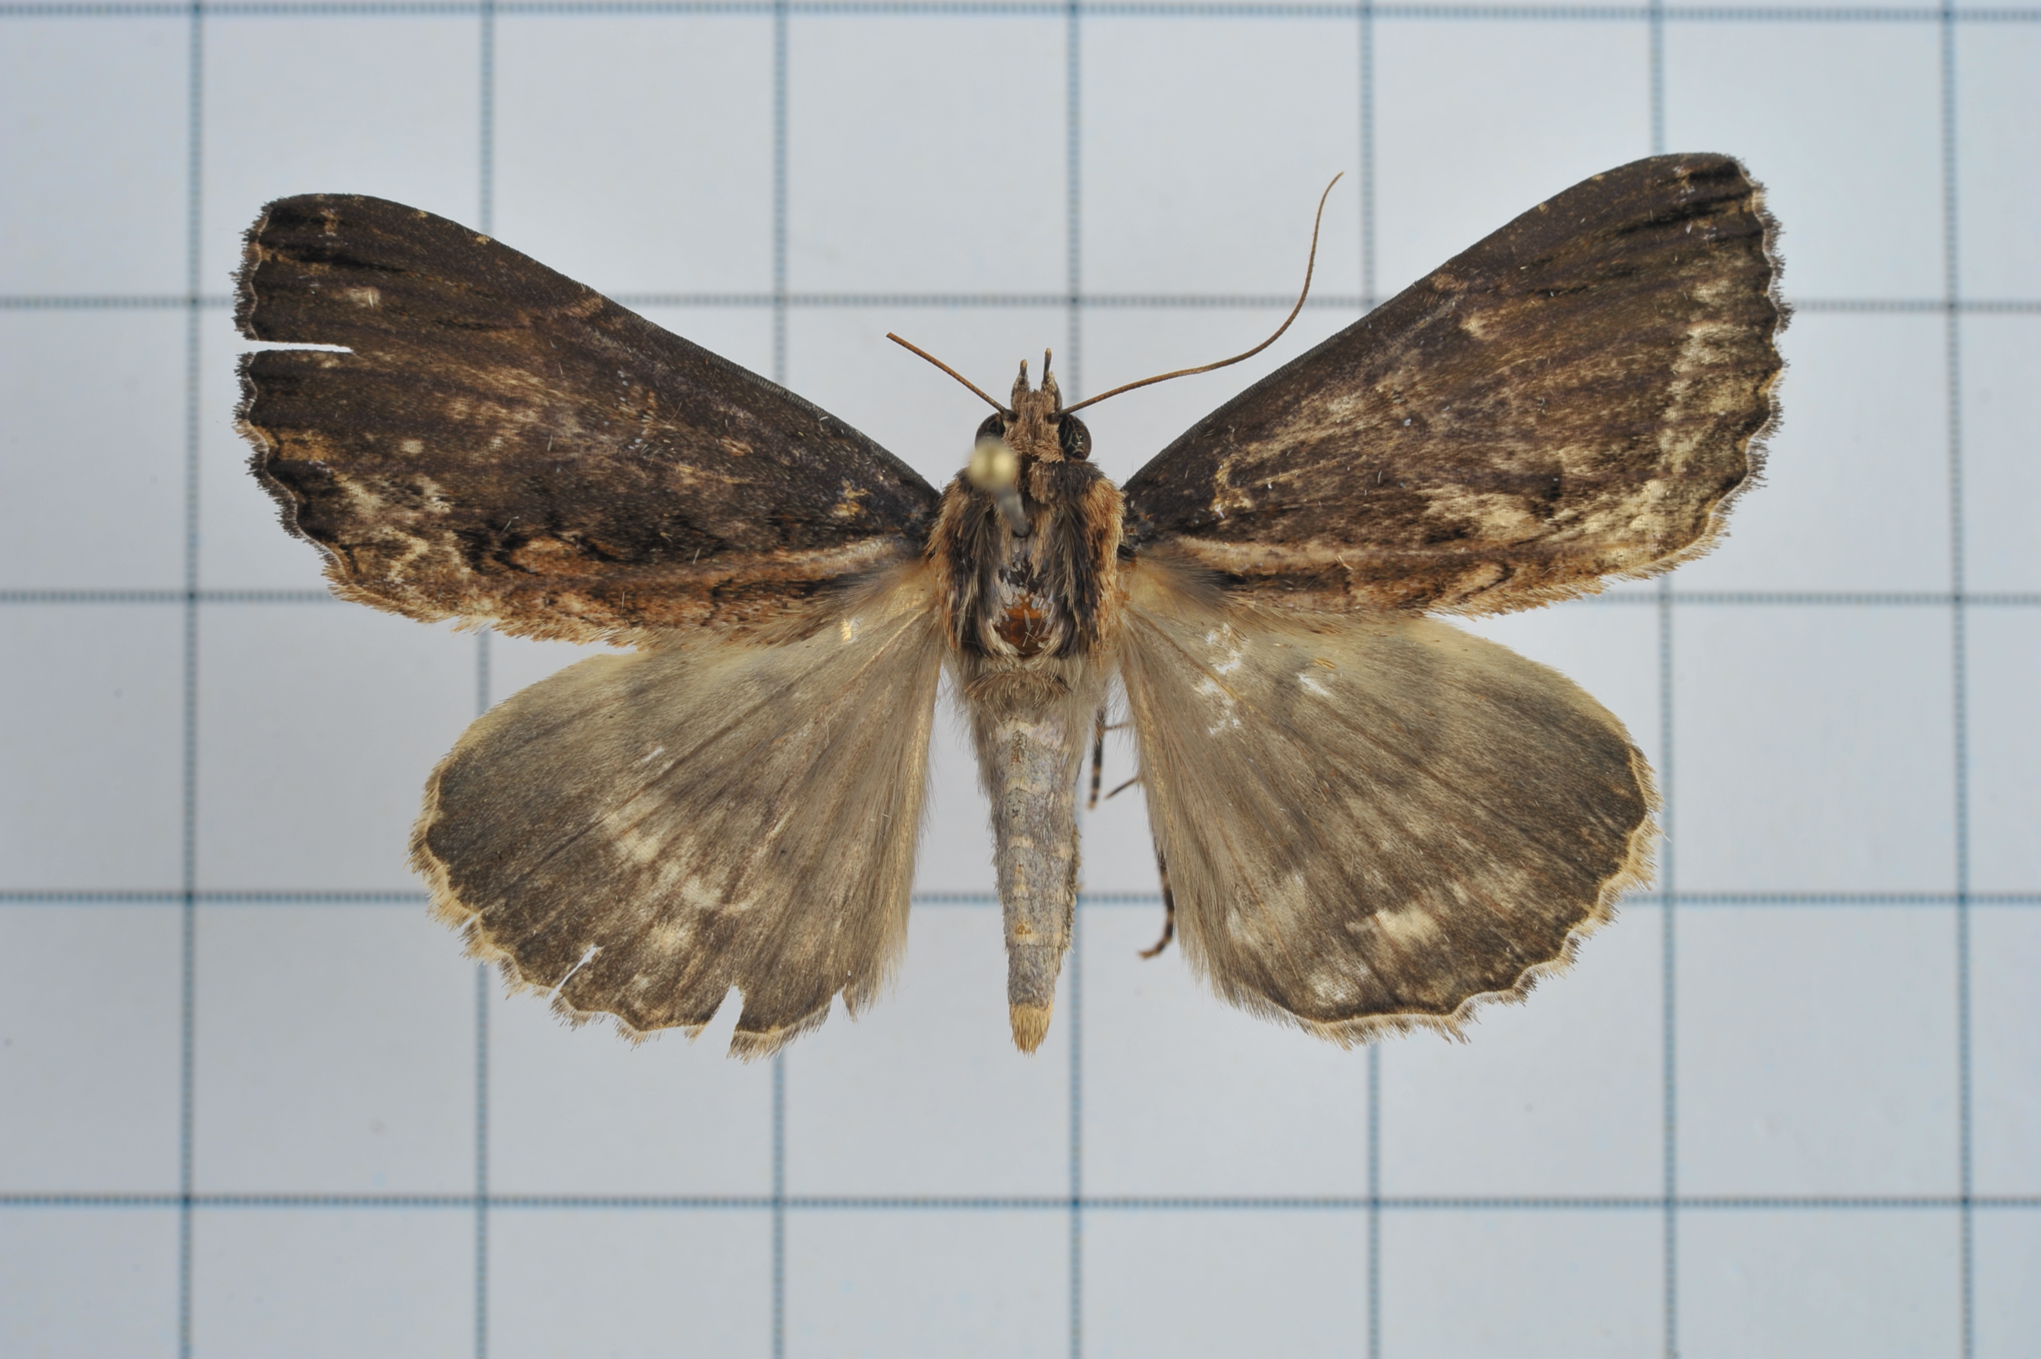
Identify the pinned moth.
Ercheia umbrosa
